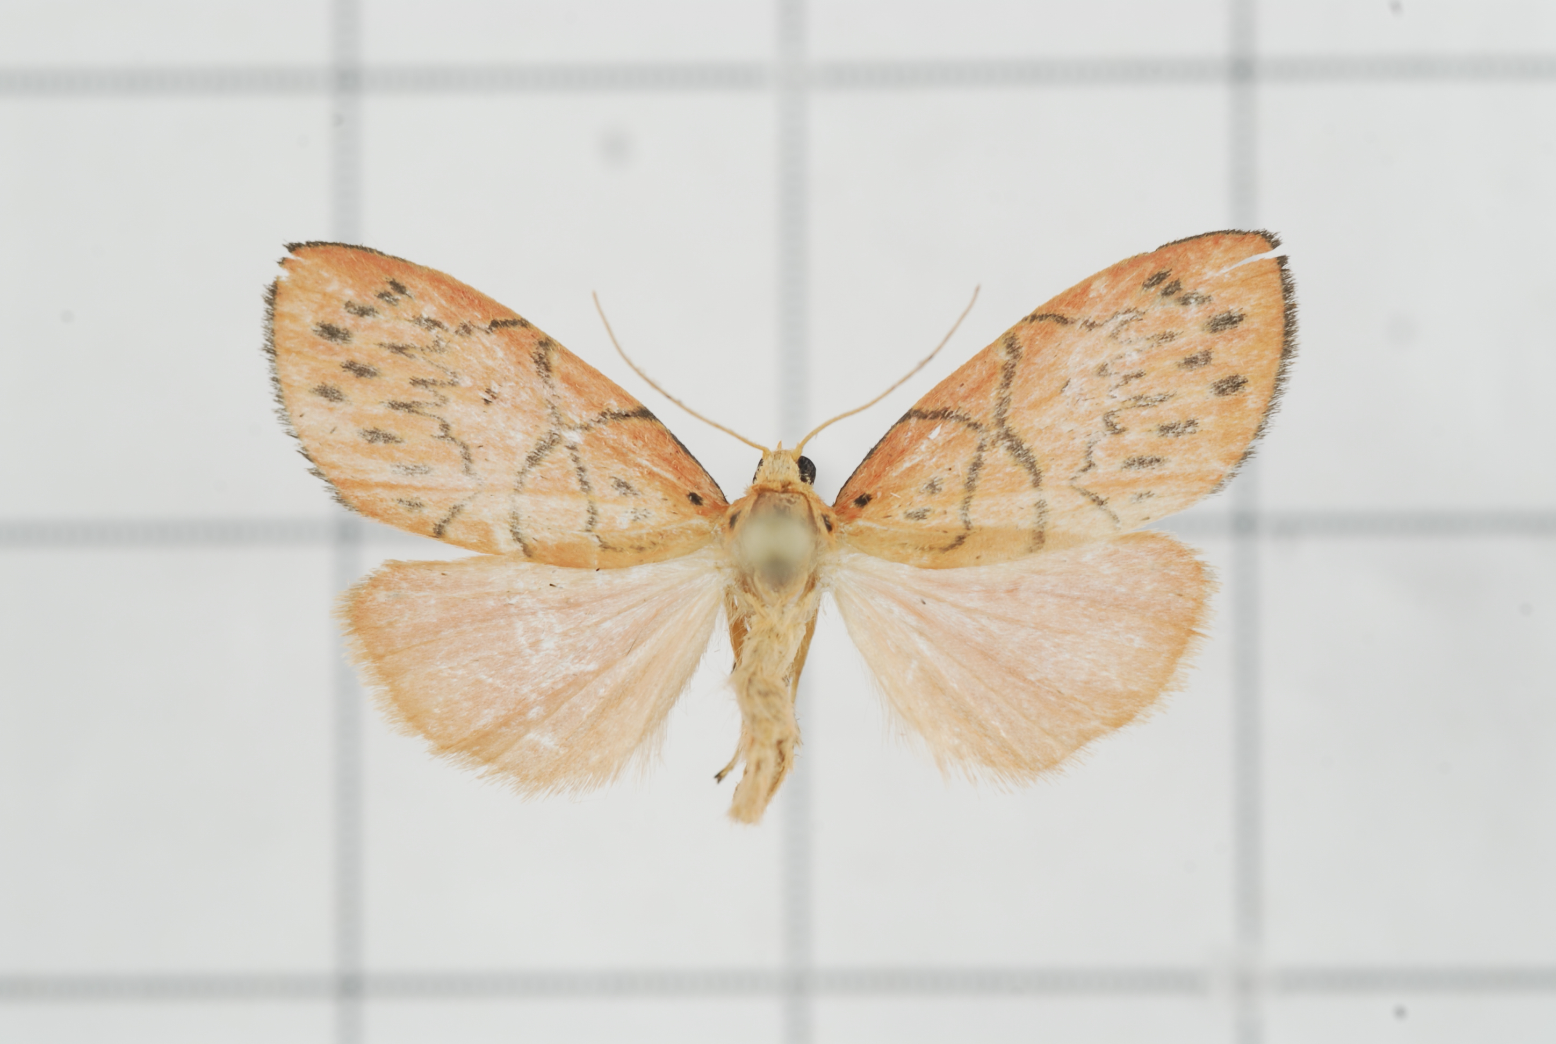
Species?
Aberrasine lichenshihi
